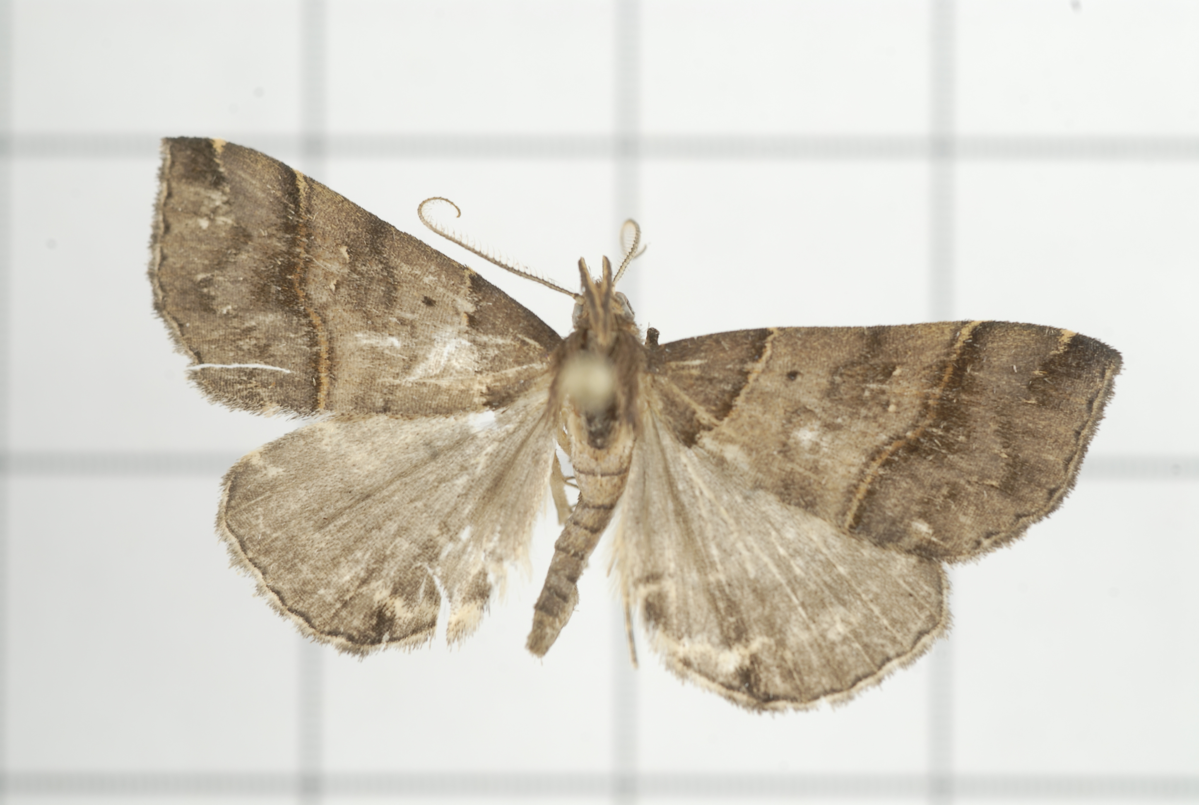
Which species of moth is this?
Bertula kosemponica
